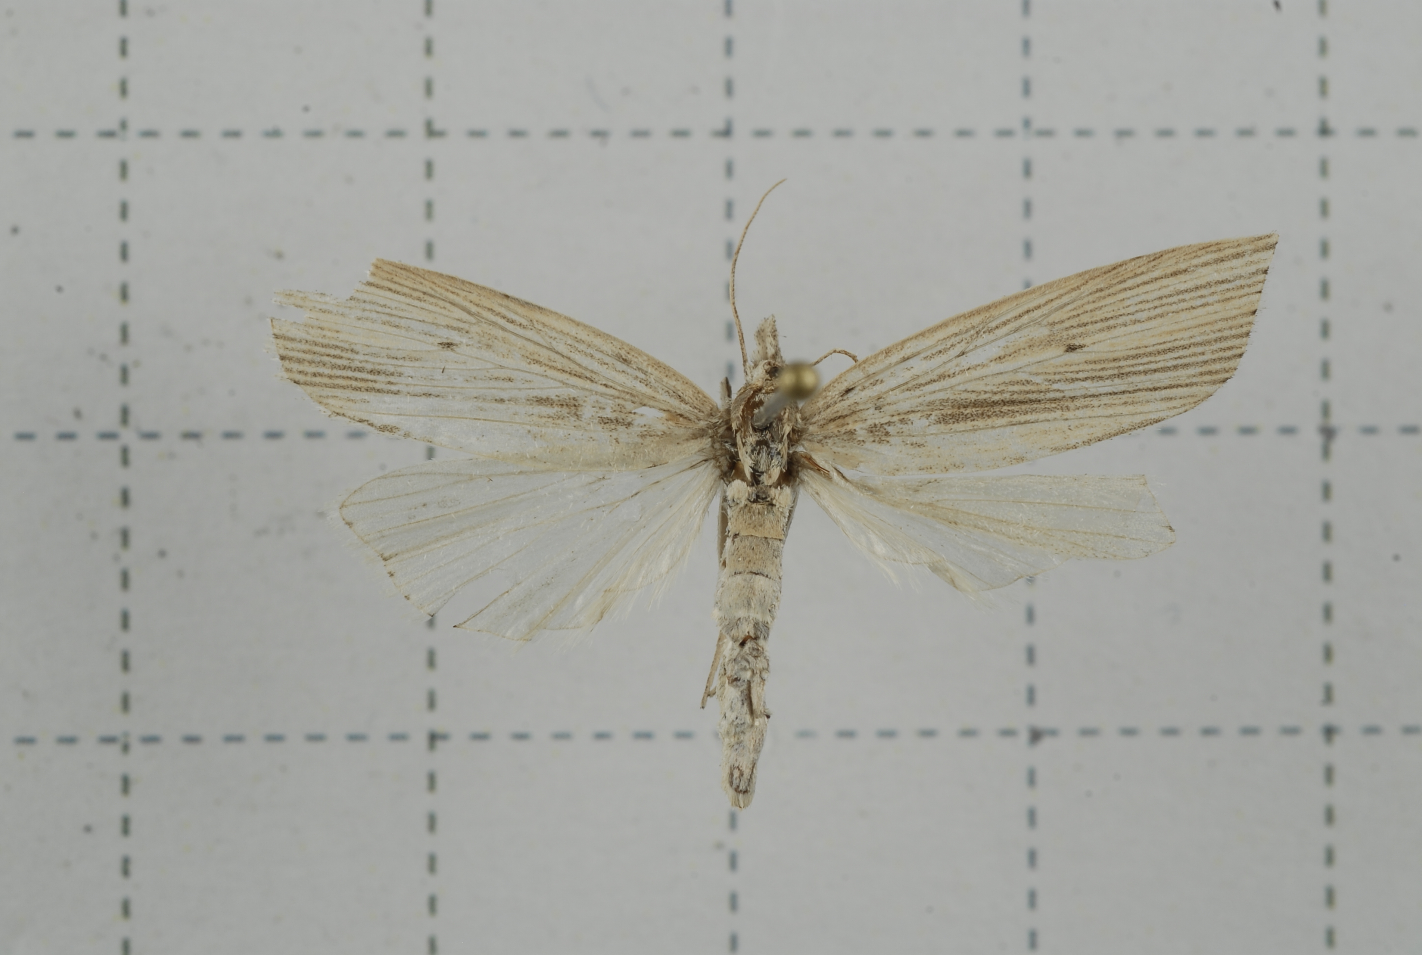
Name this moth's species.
Chilo sacchariphagus
